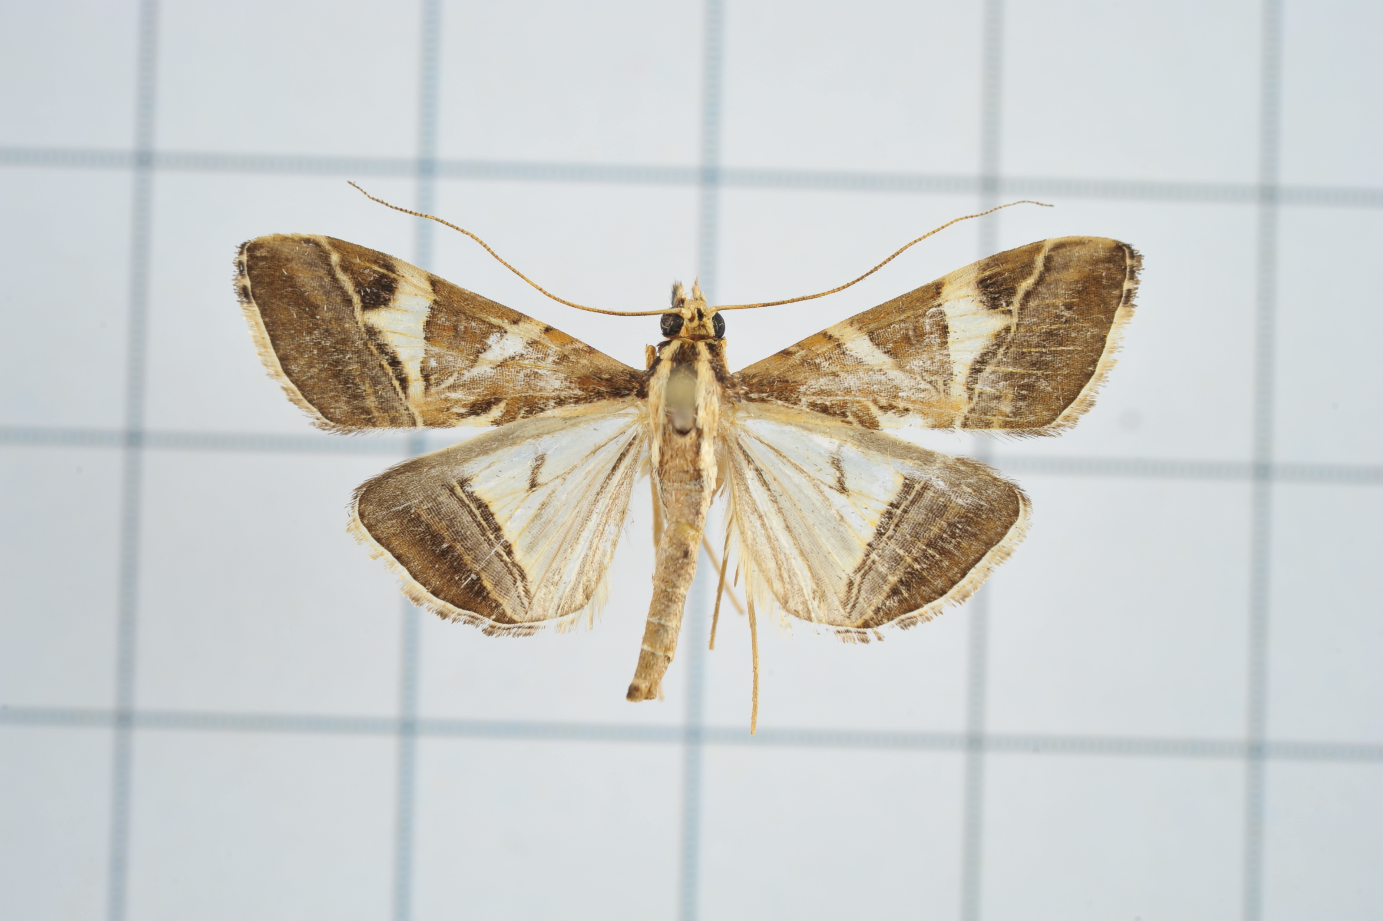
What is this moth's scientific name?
Agrioglypta itysalis
